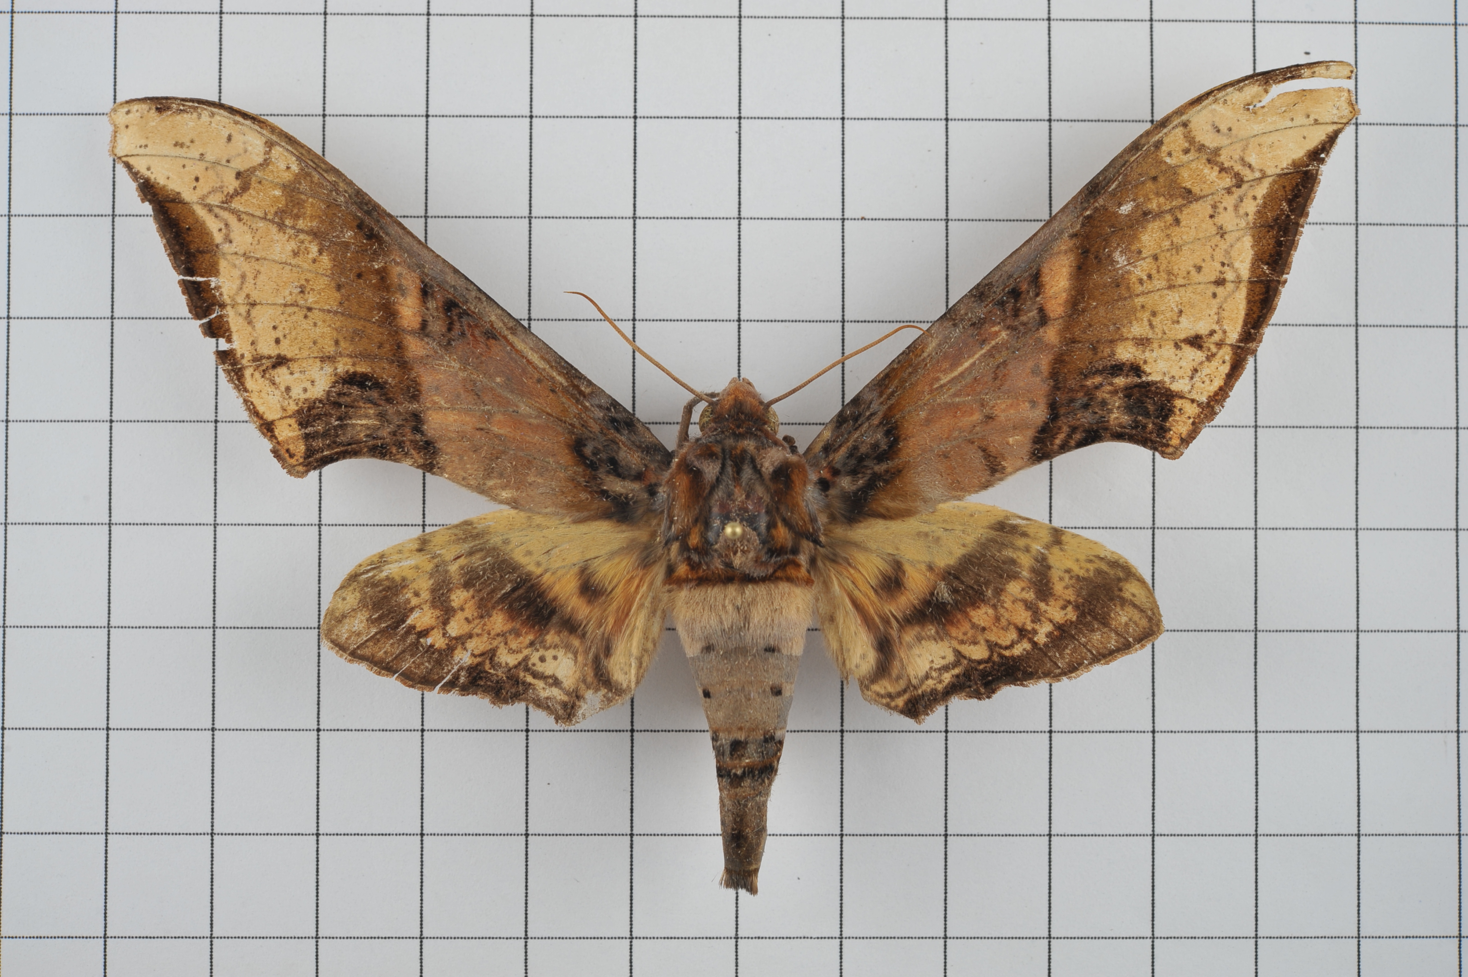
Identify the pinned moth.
Amplypterus mansoni takamukui
